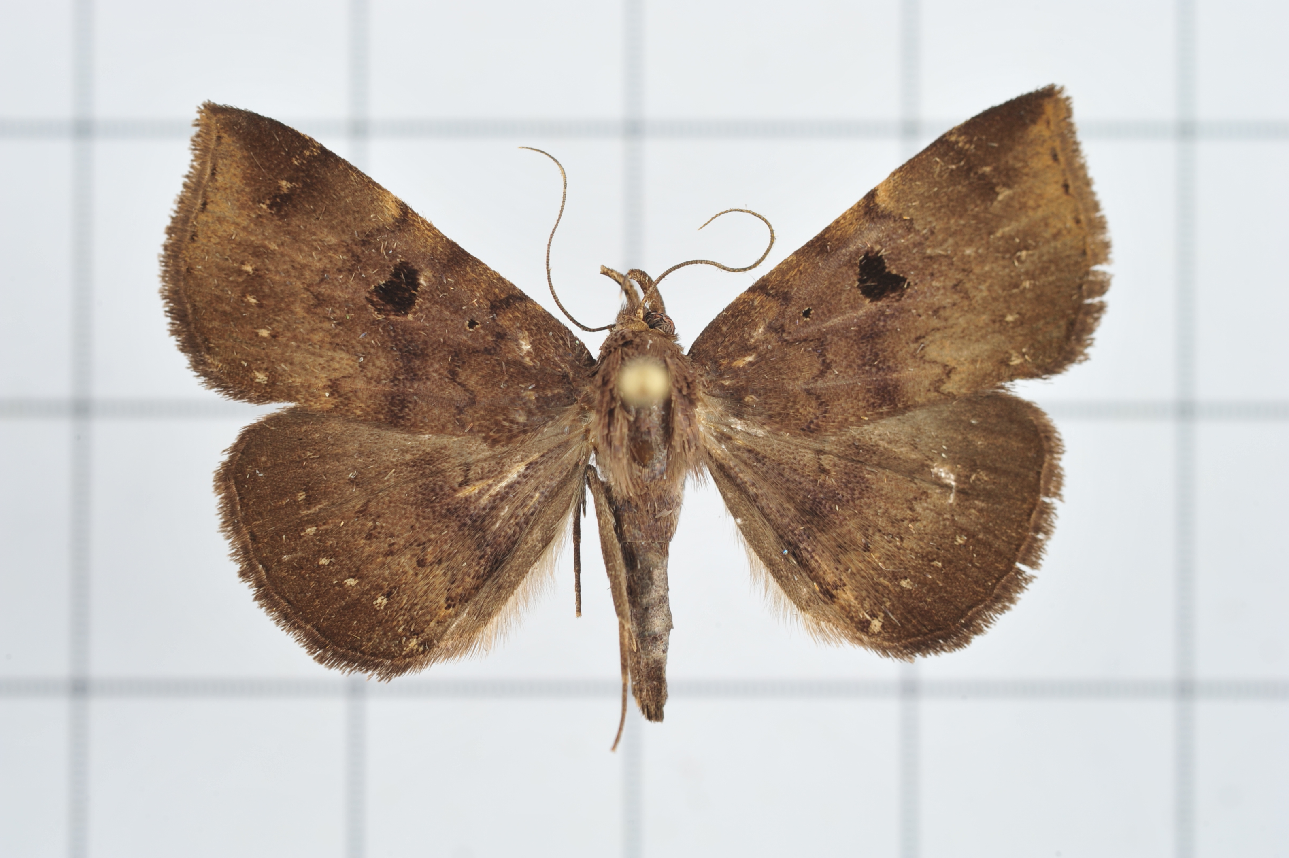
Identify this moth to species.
Mosopia punctilinea
